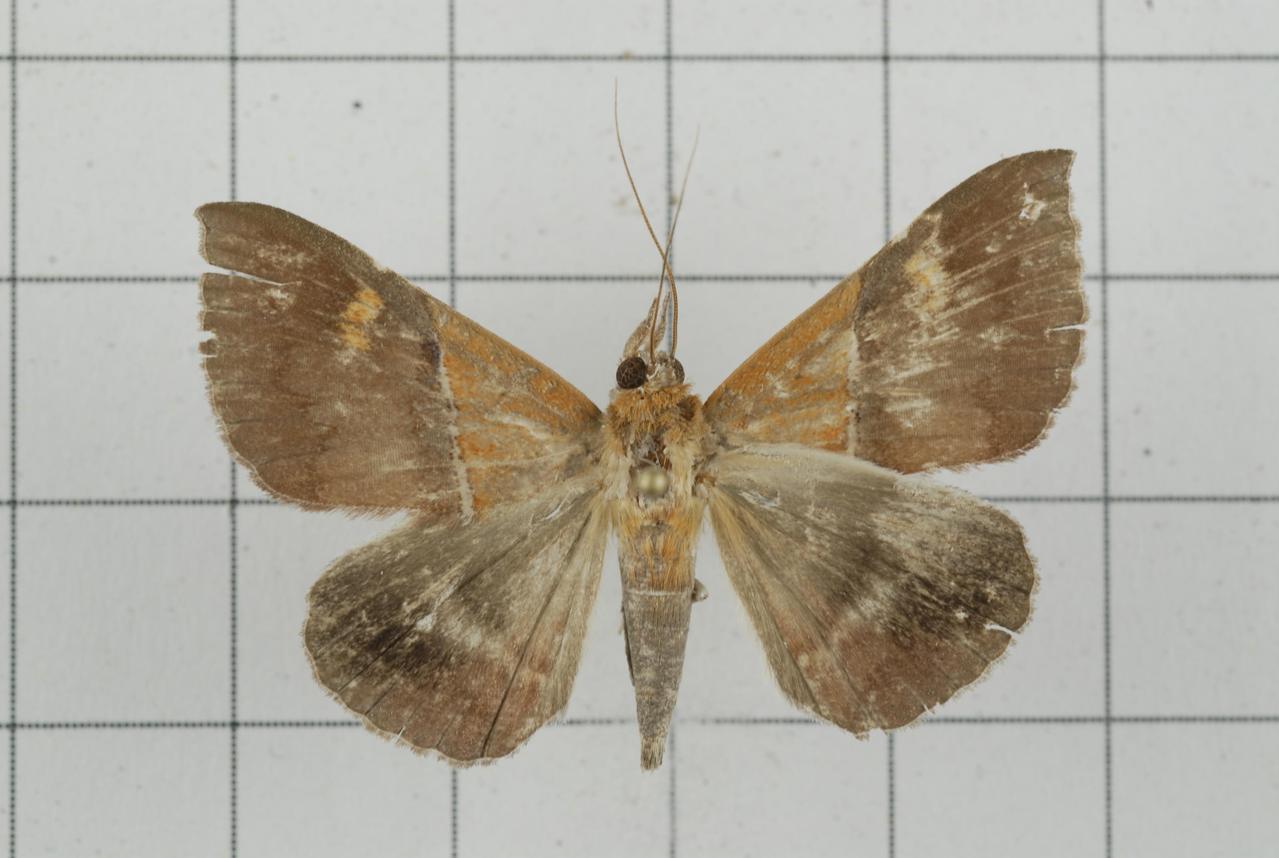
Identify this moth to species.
Sympis rufibasis
